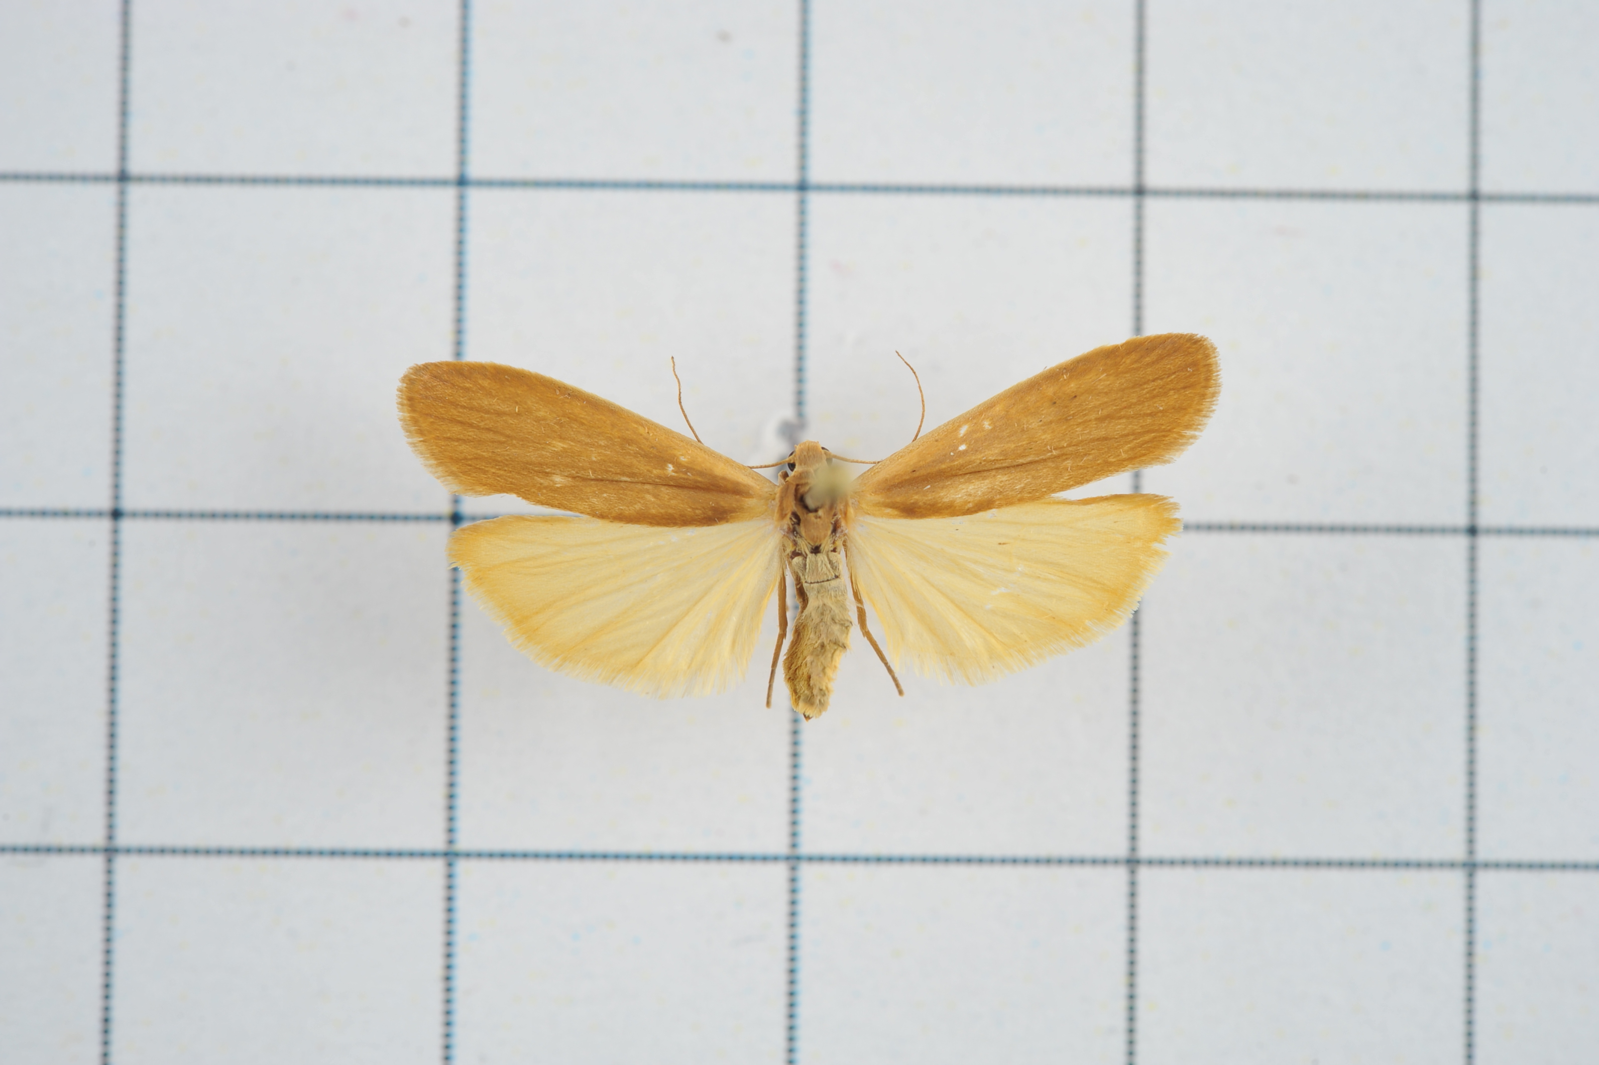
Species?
Tigrioides dimidiata
